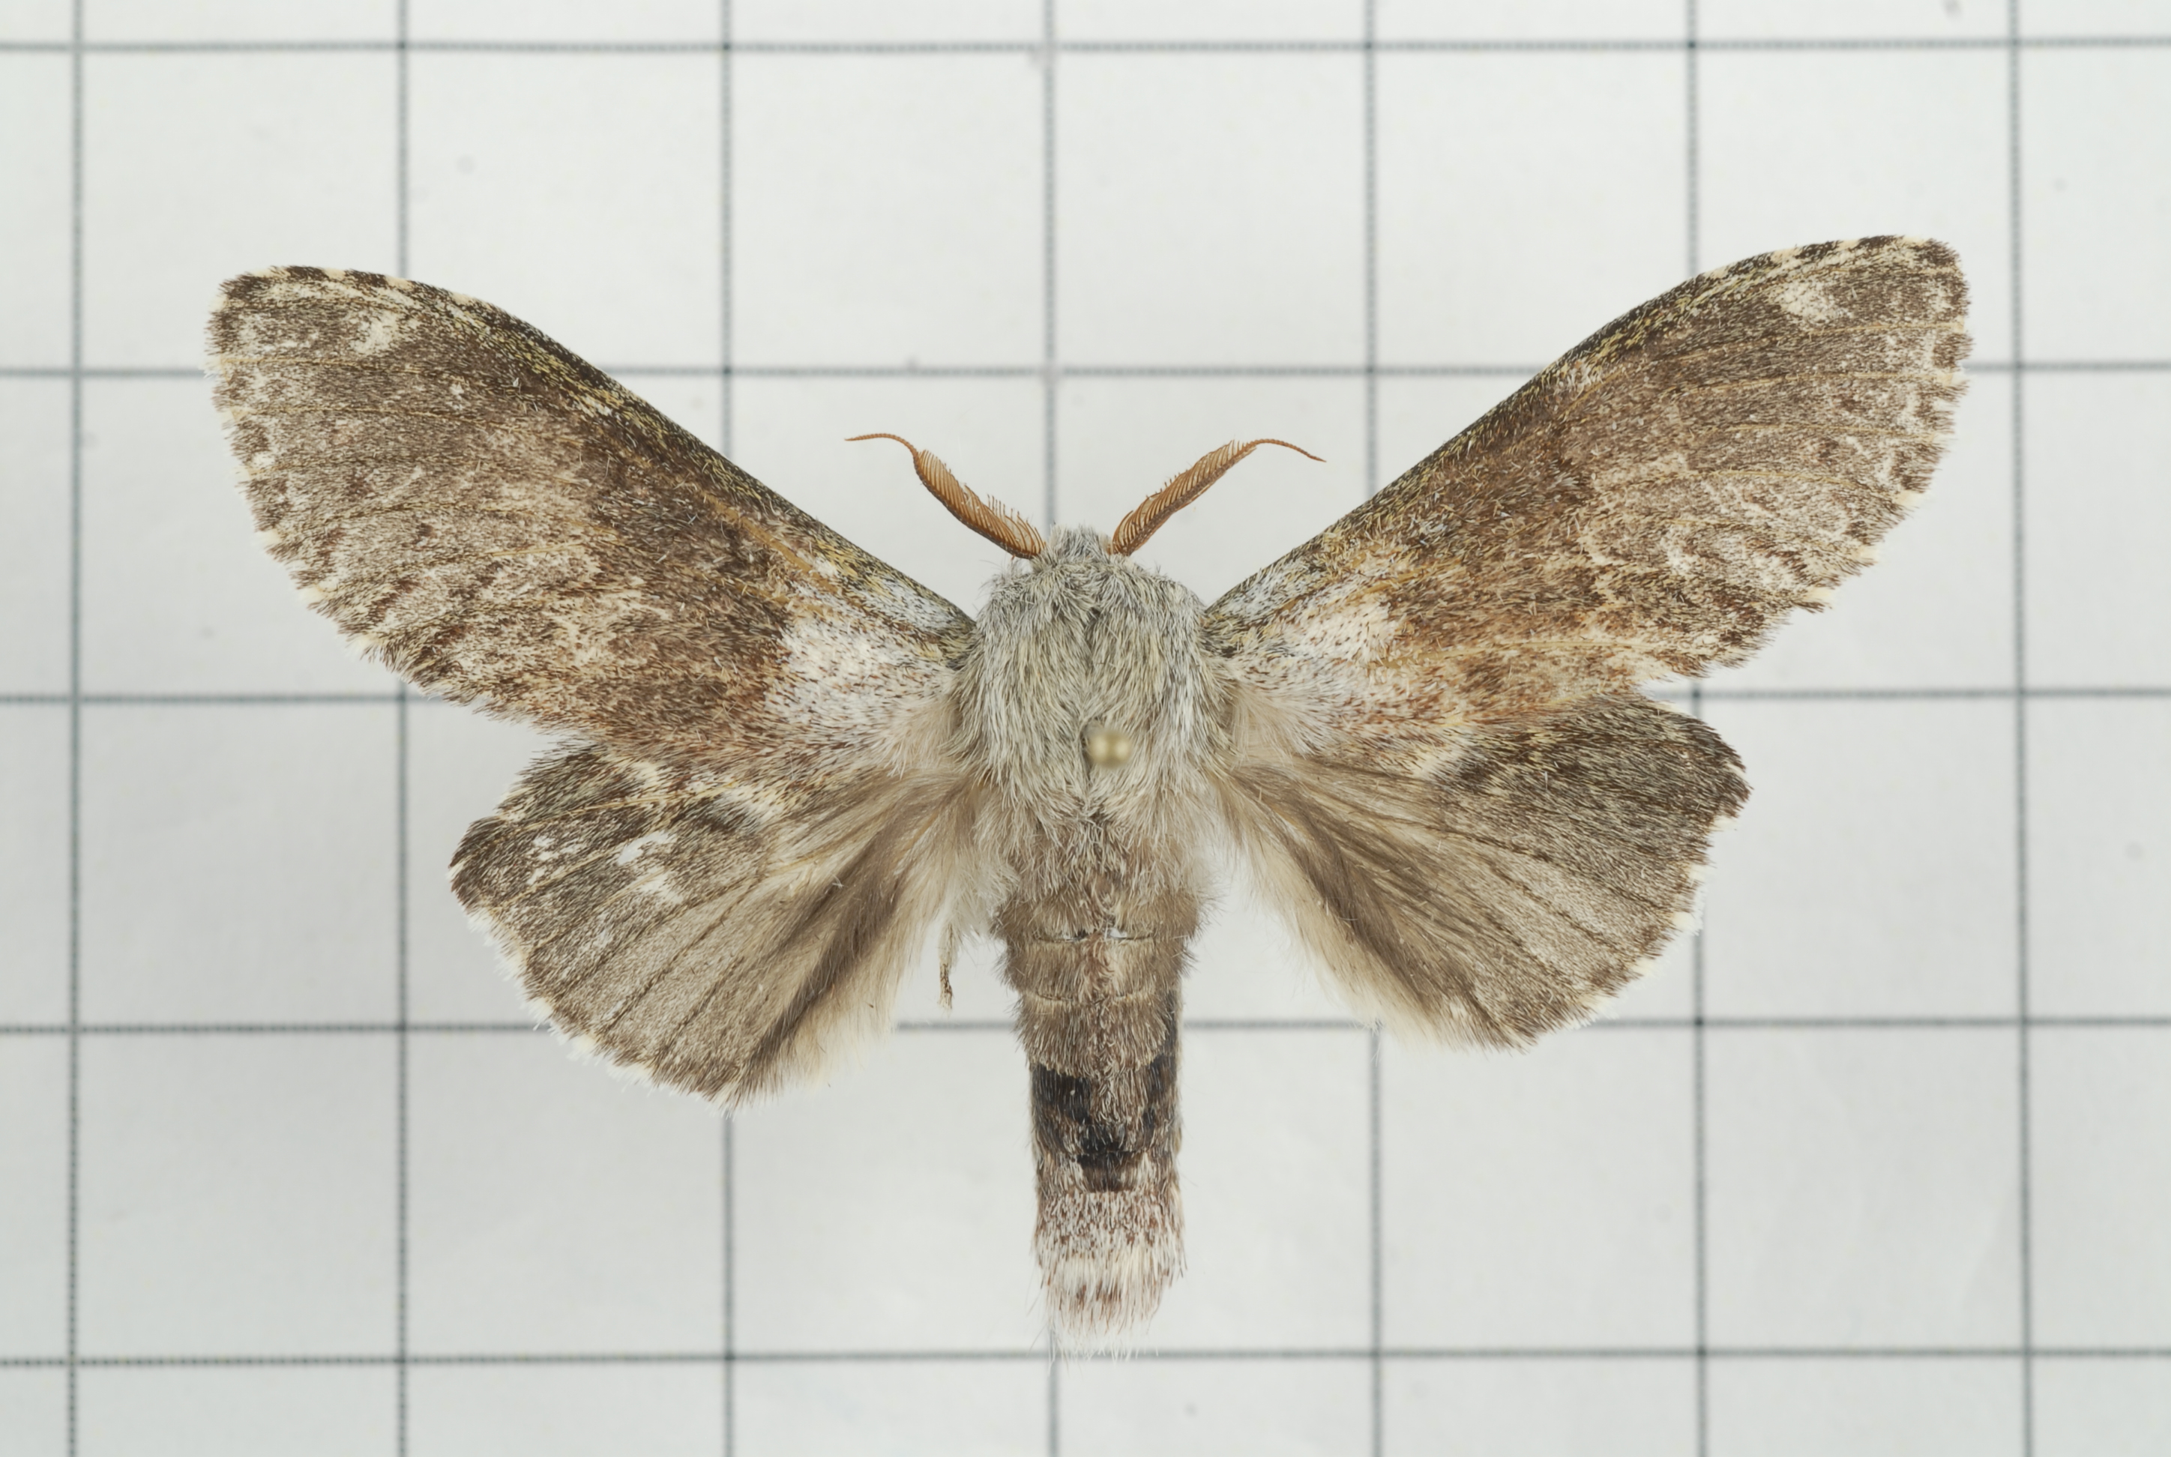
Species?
Stauropus teikichiana teikichiana
